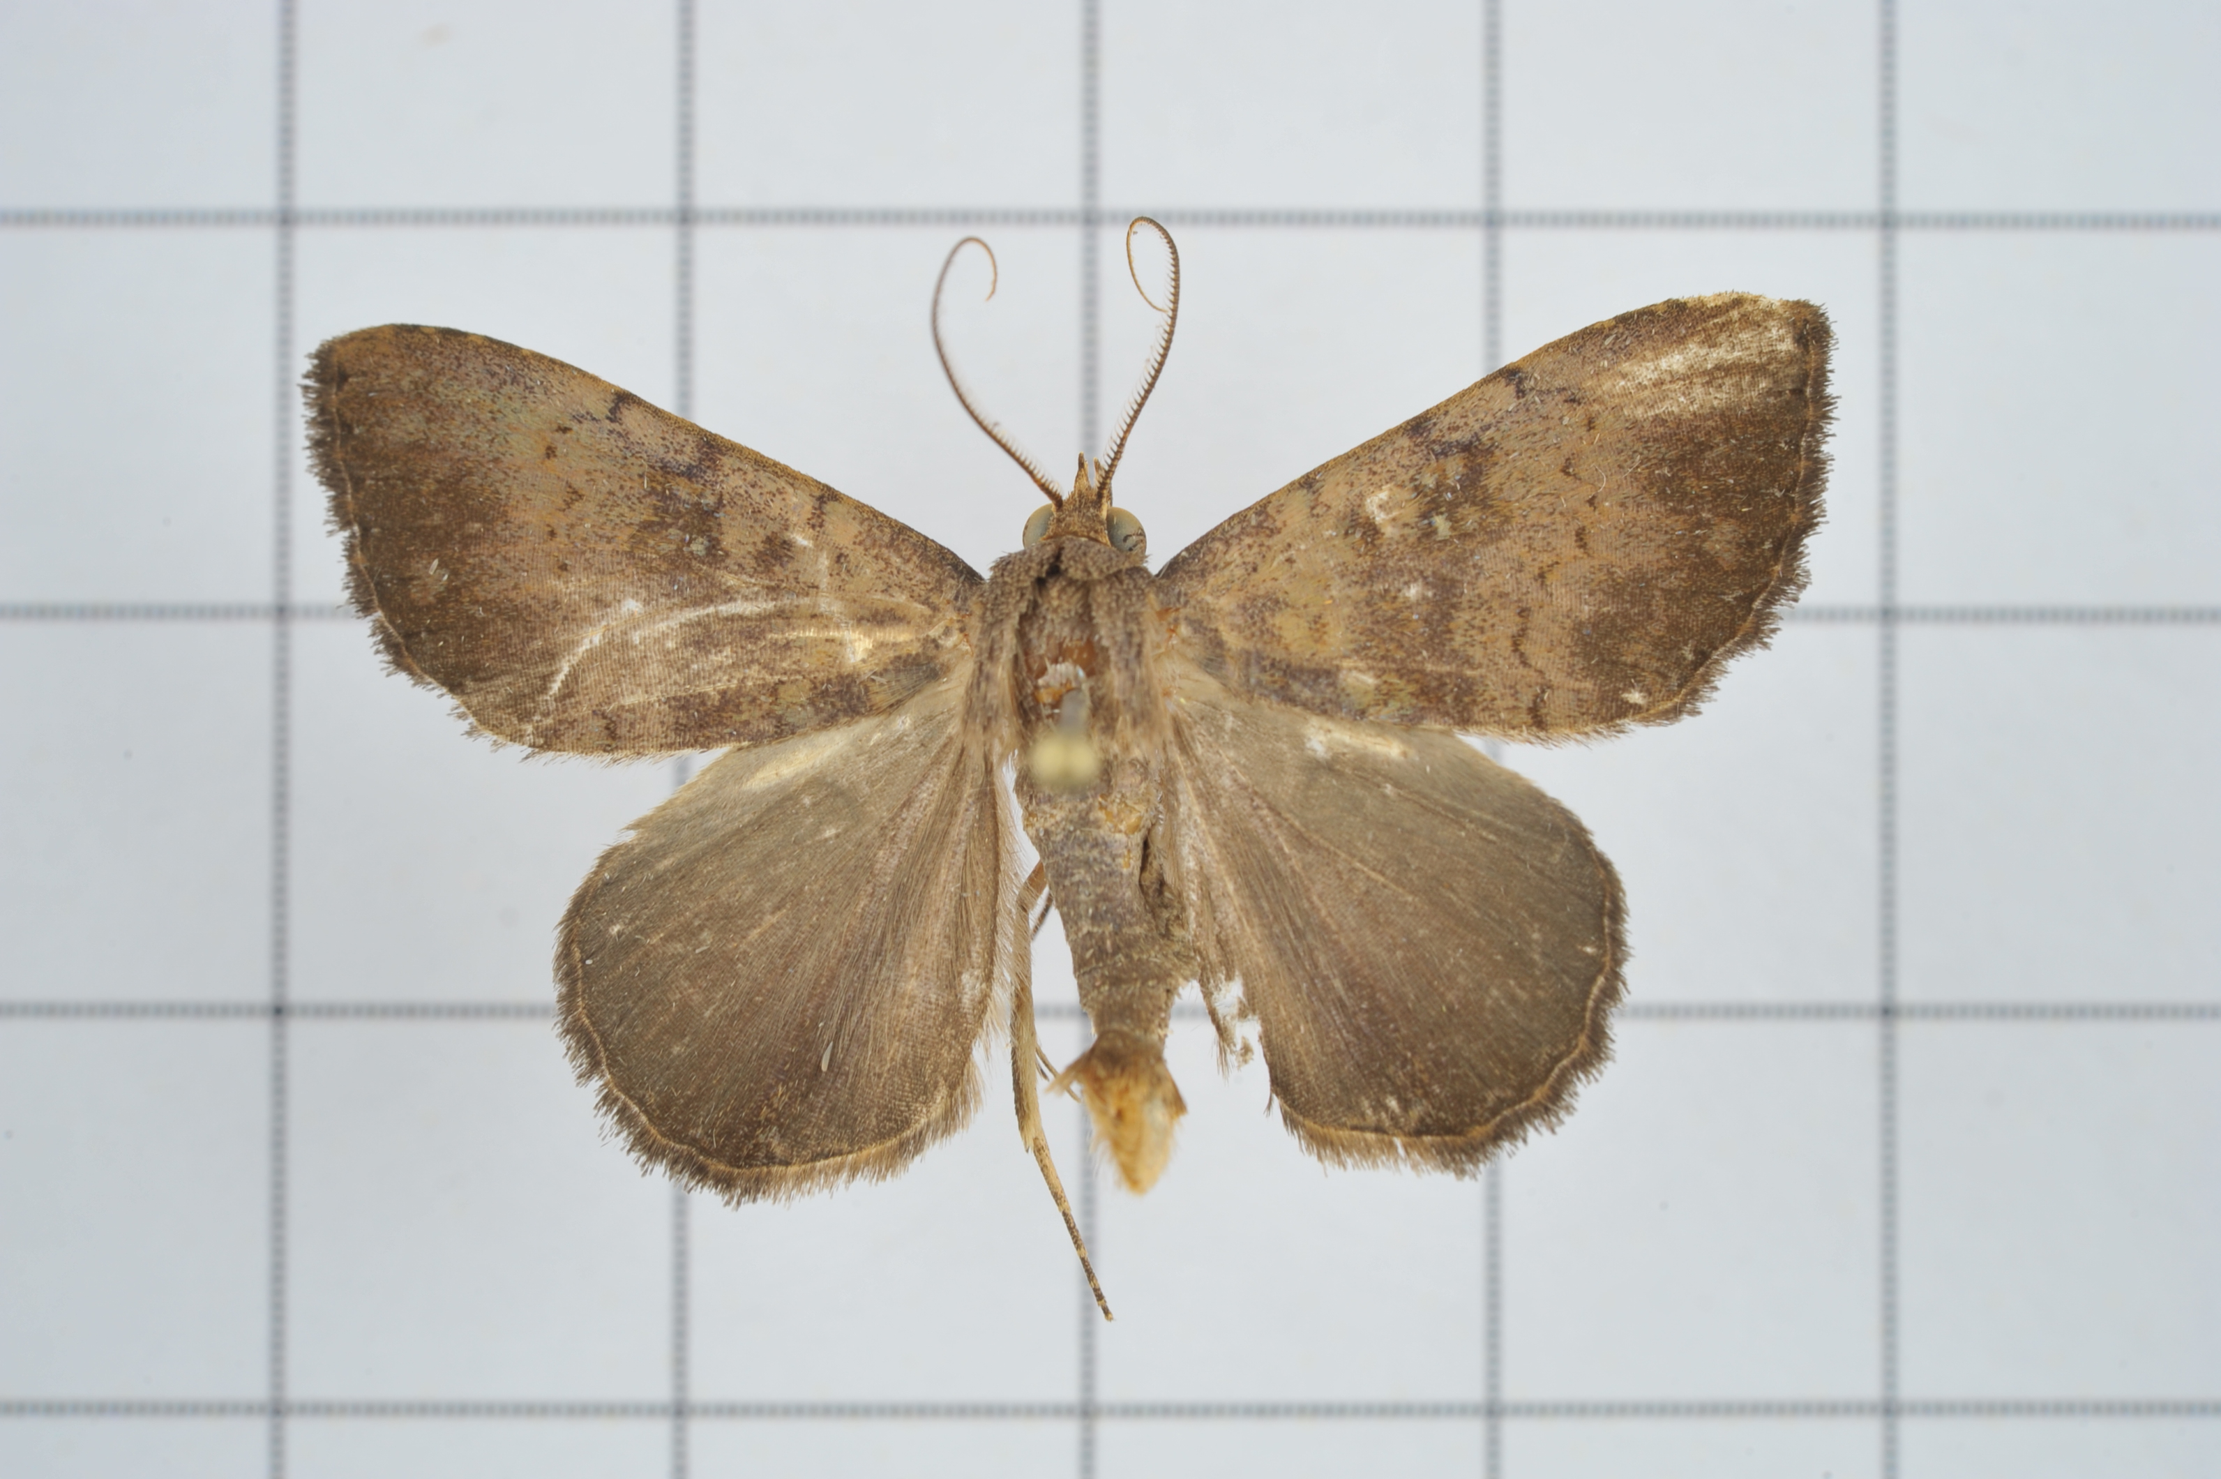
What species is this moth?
Scedopla umbrosa
